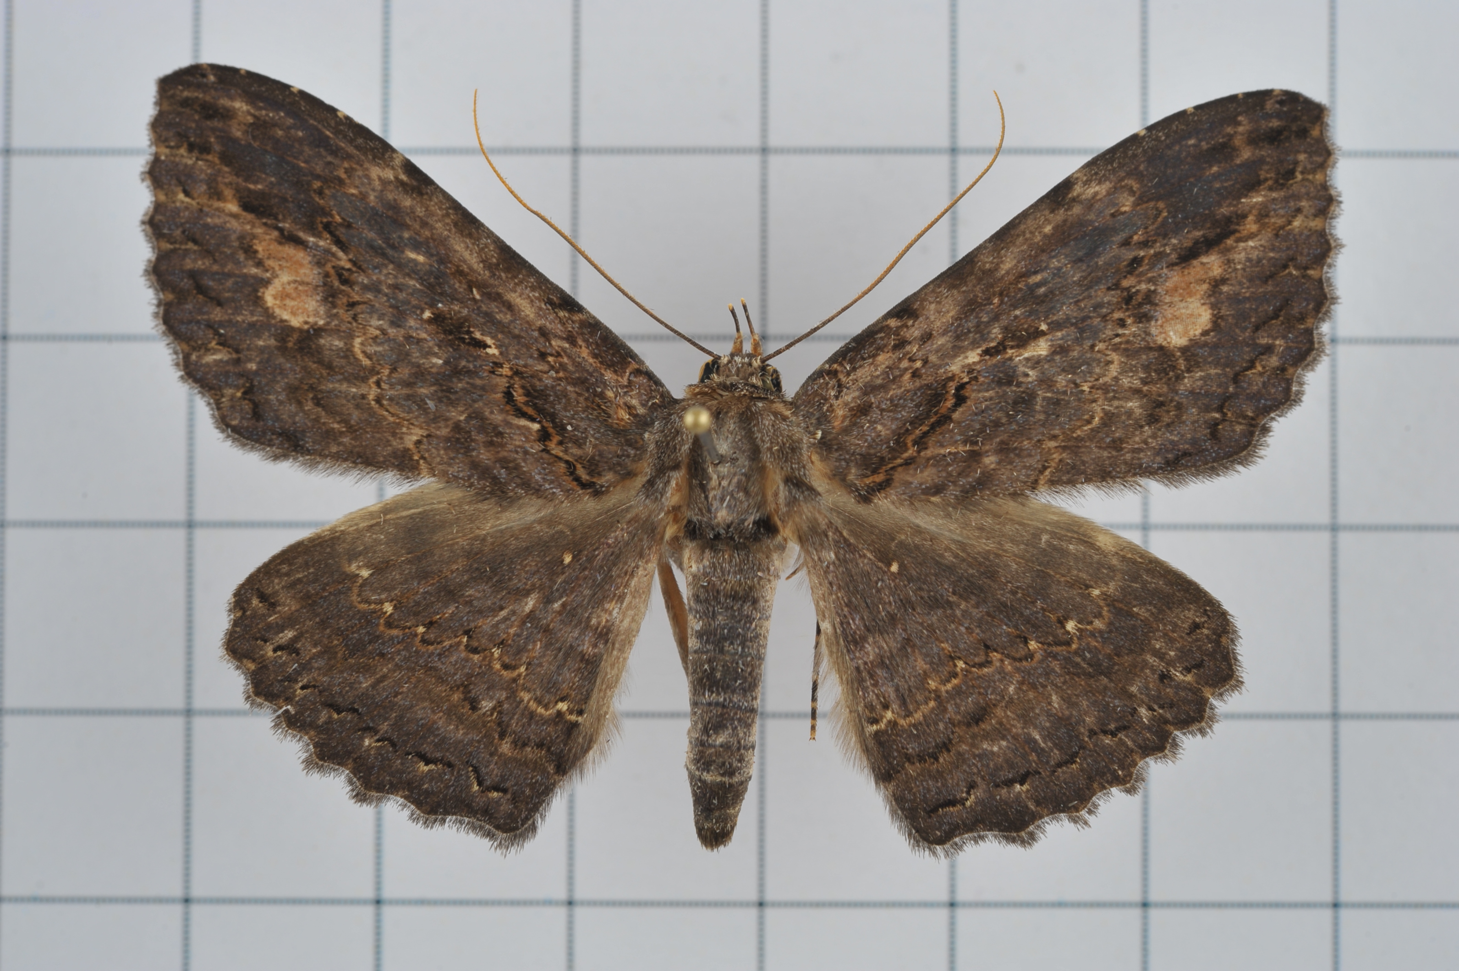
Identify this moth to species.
Anisoneura salebrosa
